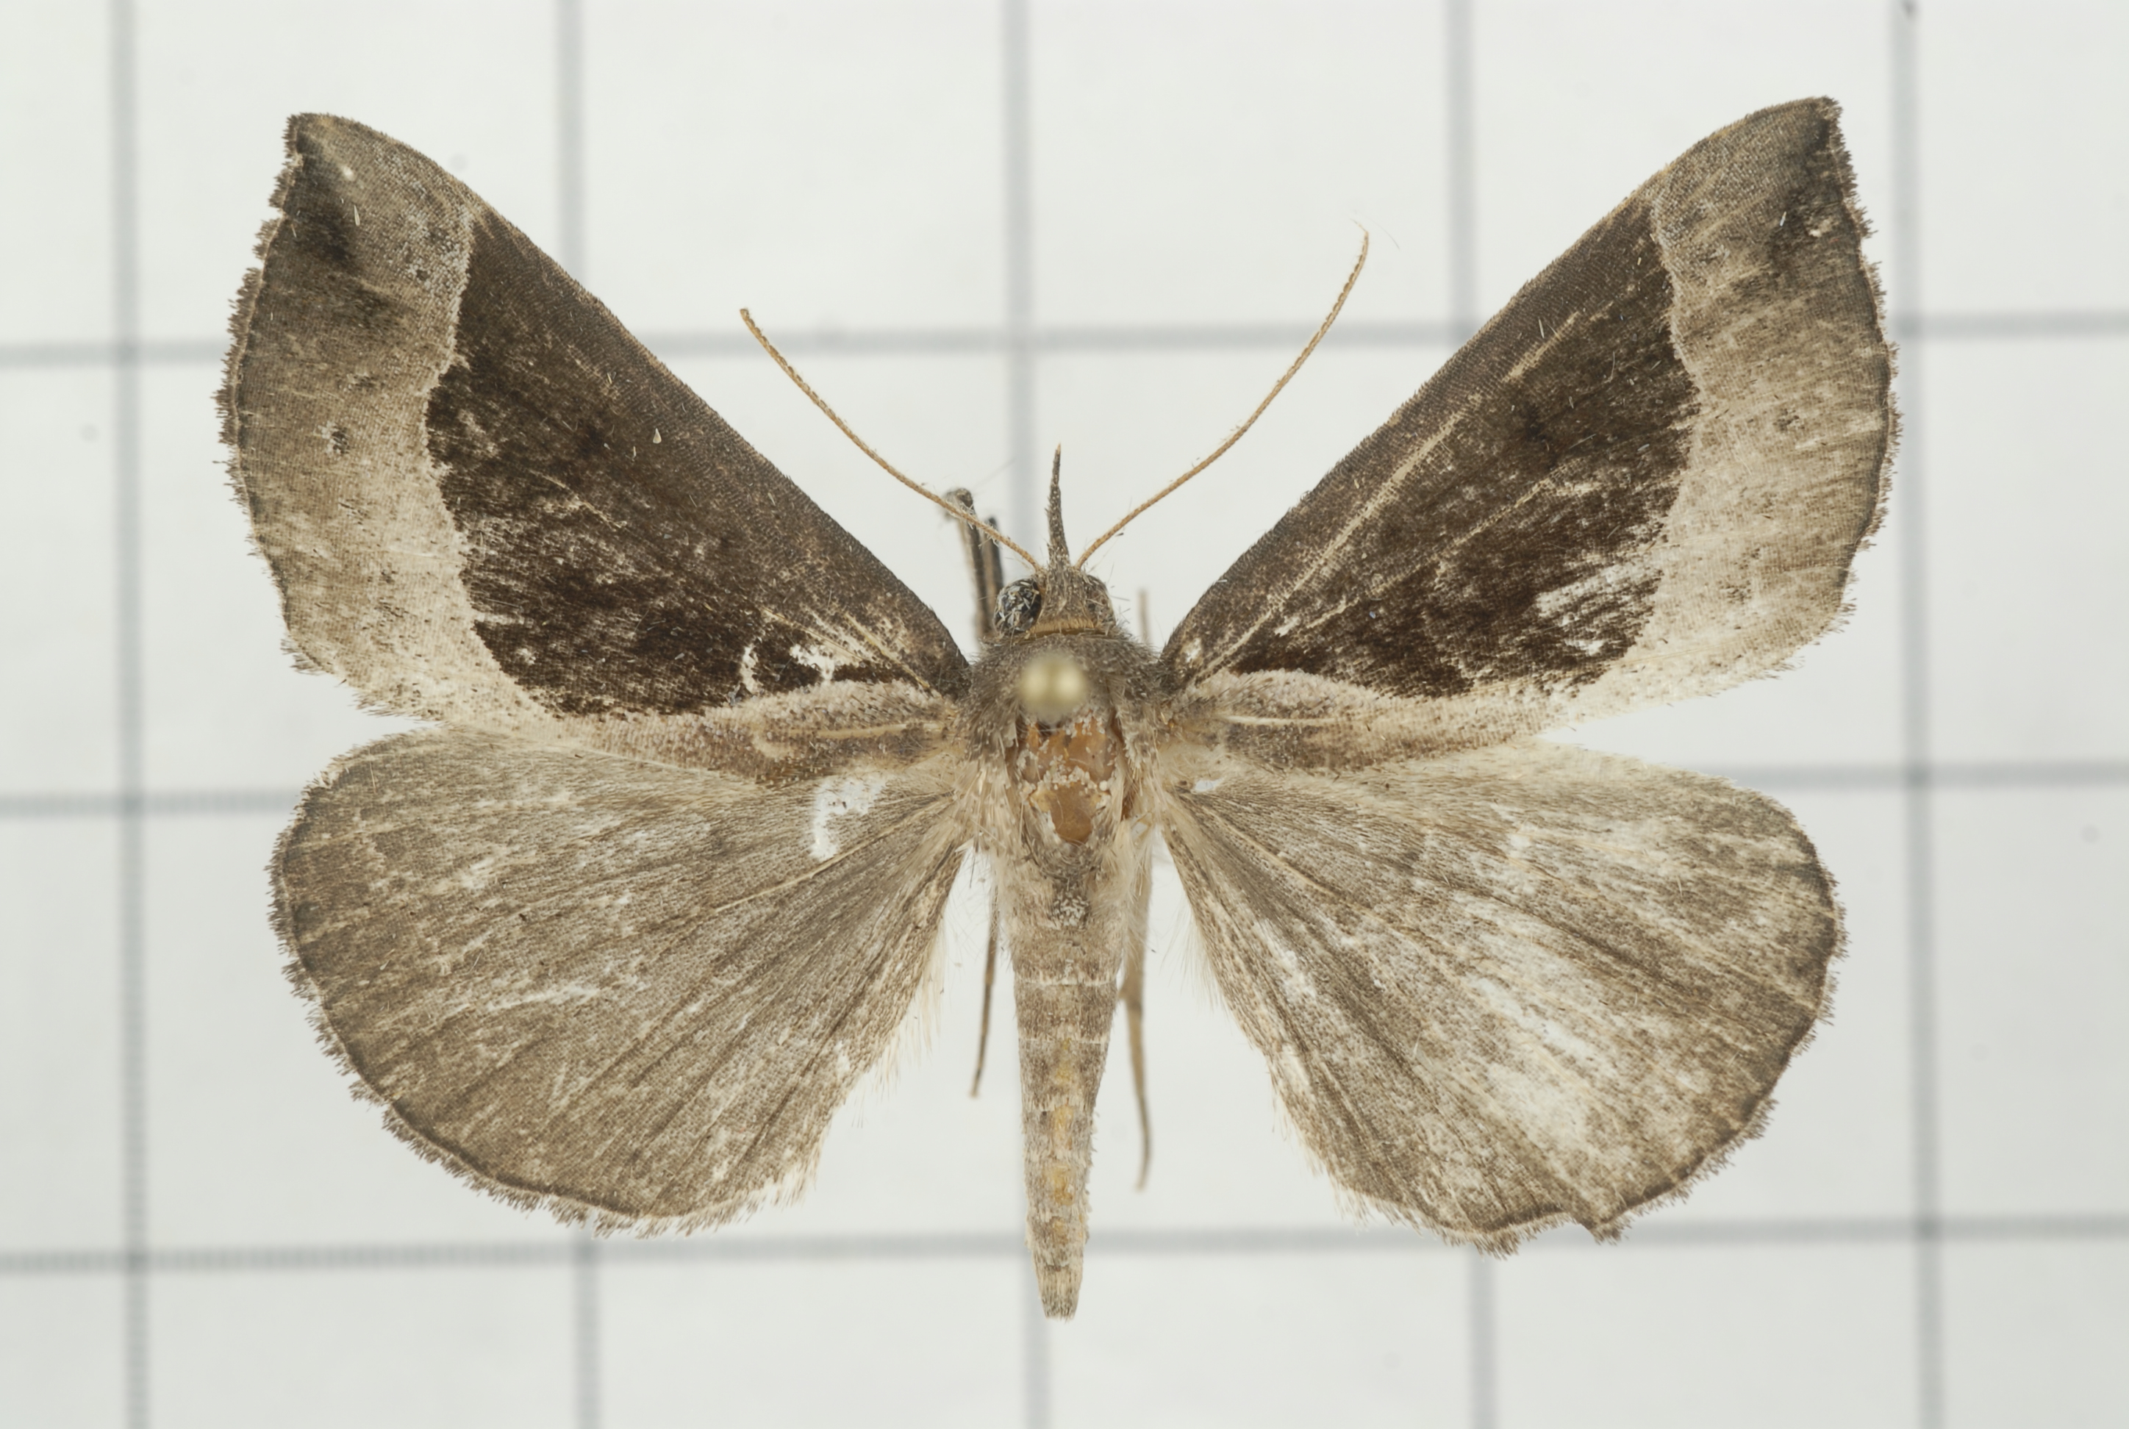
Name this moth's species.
Hypena taiwana
